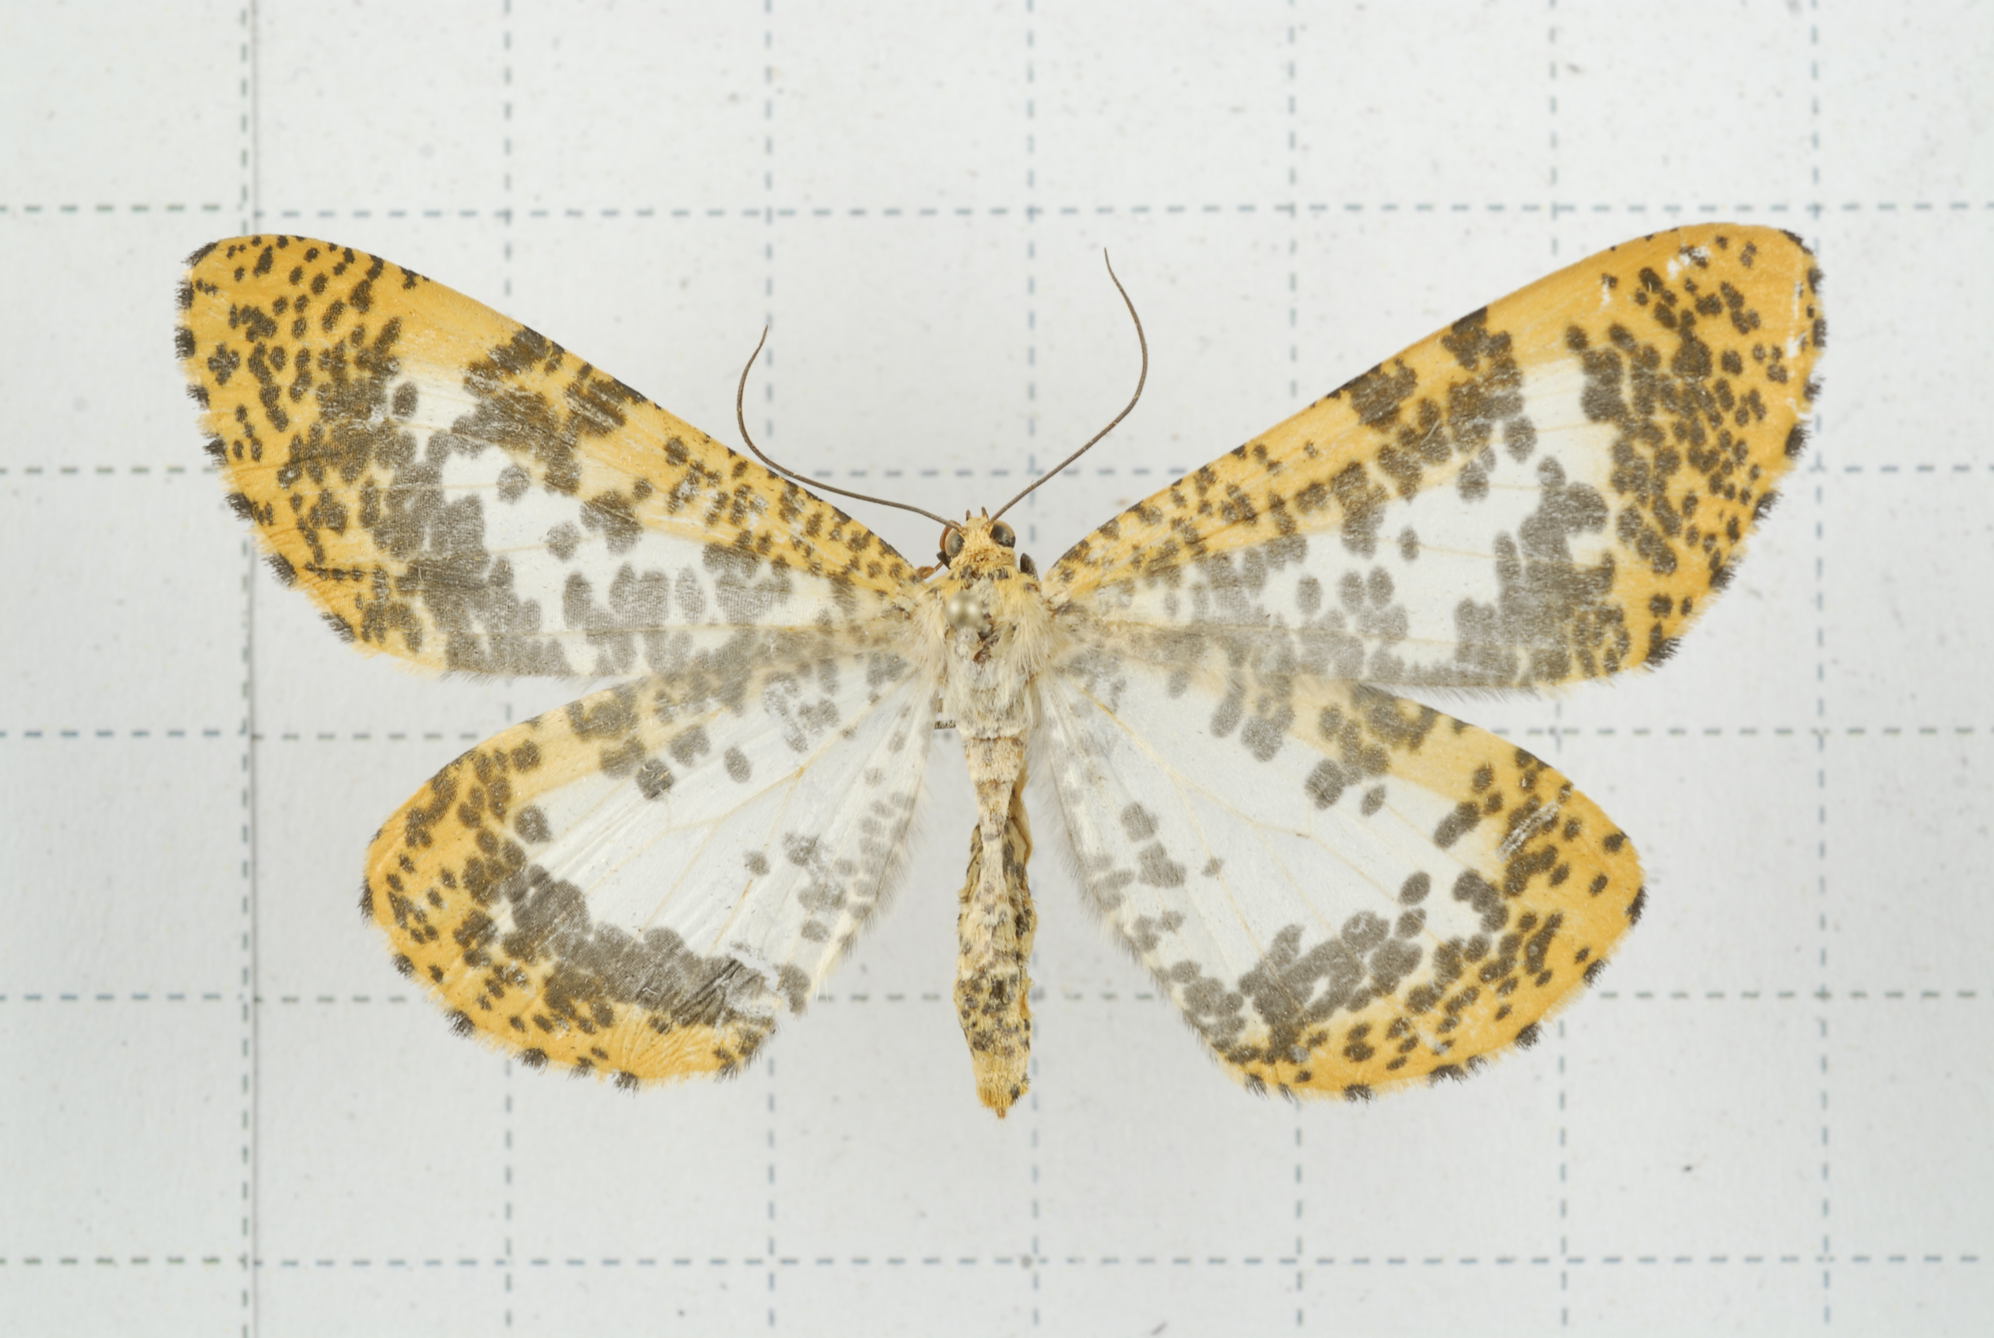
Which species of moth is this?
Epobeidia lucifera extranigricans
